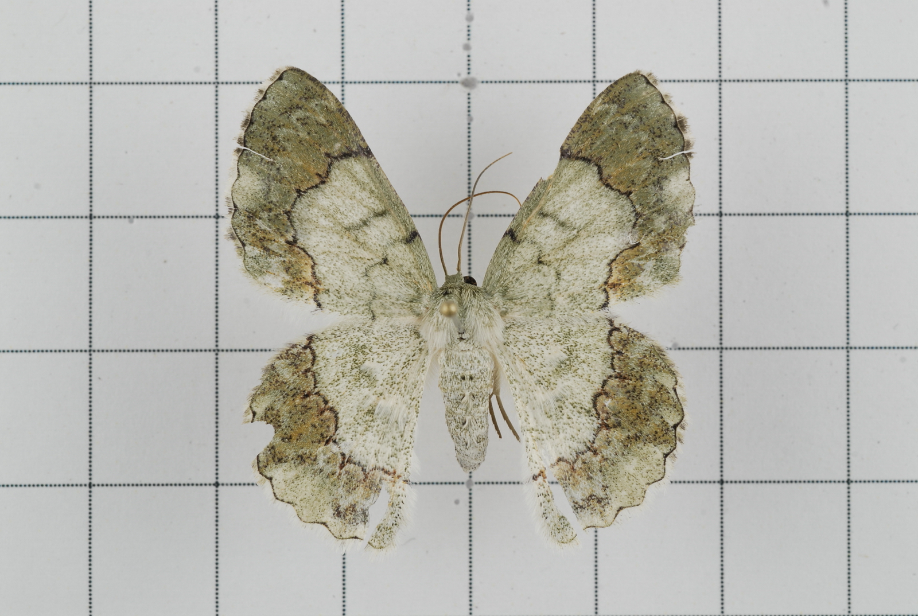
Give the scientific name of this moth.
Pingasa ruginaria pacifica
